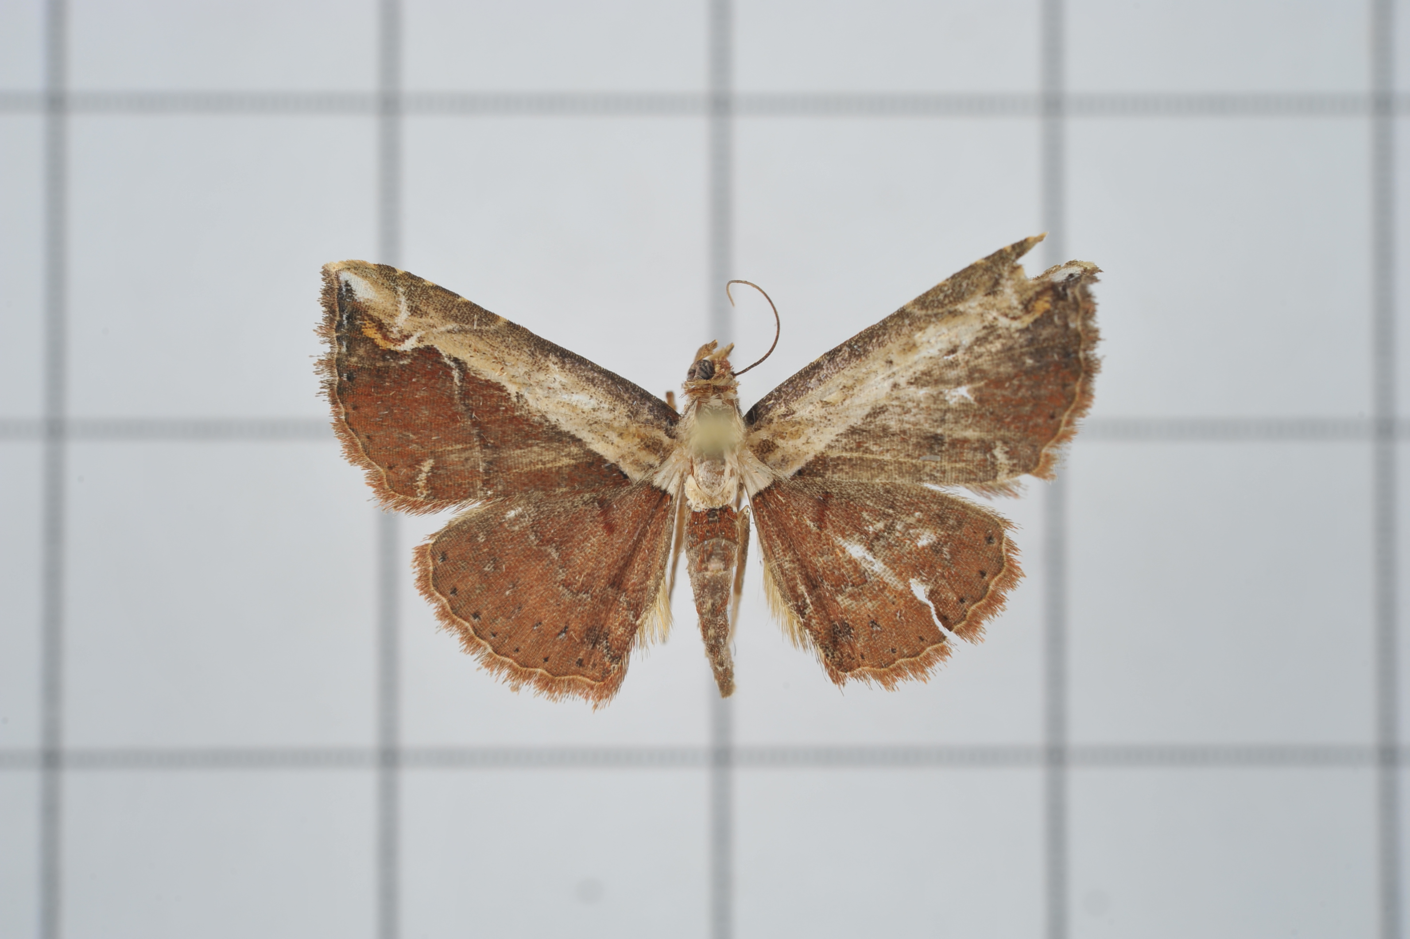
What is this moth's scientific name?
Zurobata vacillans
